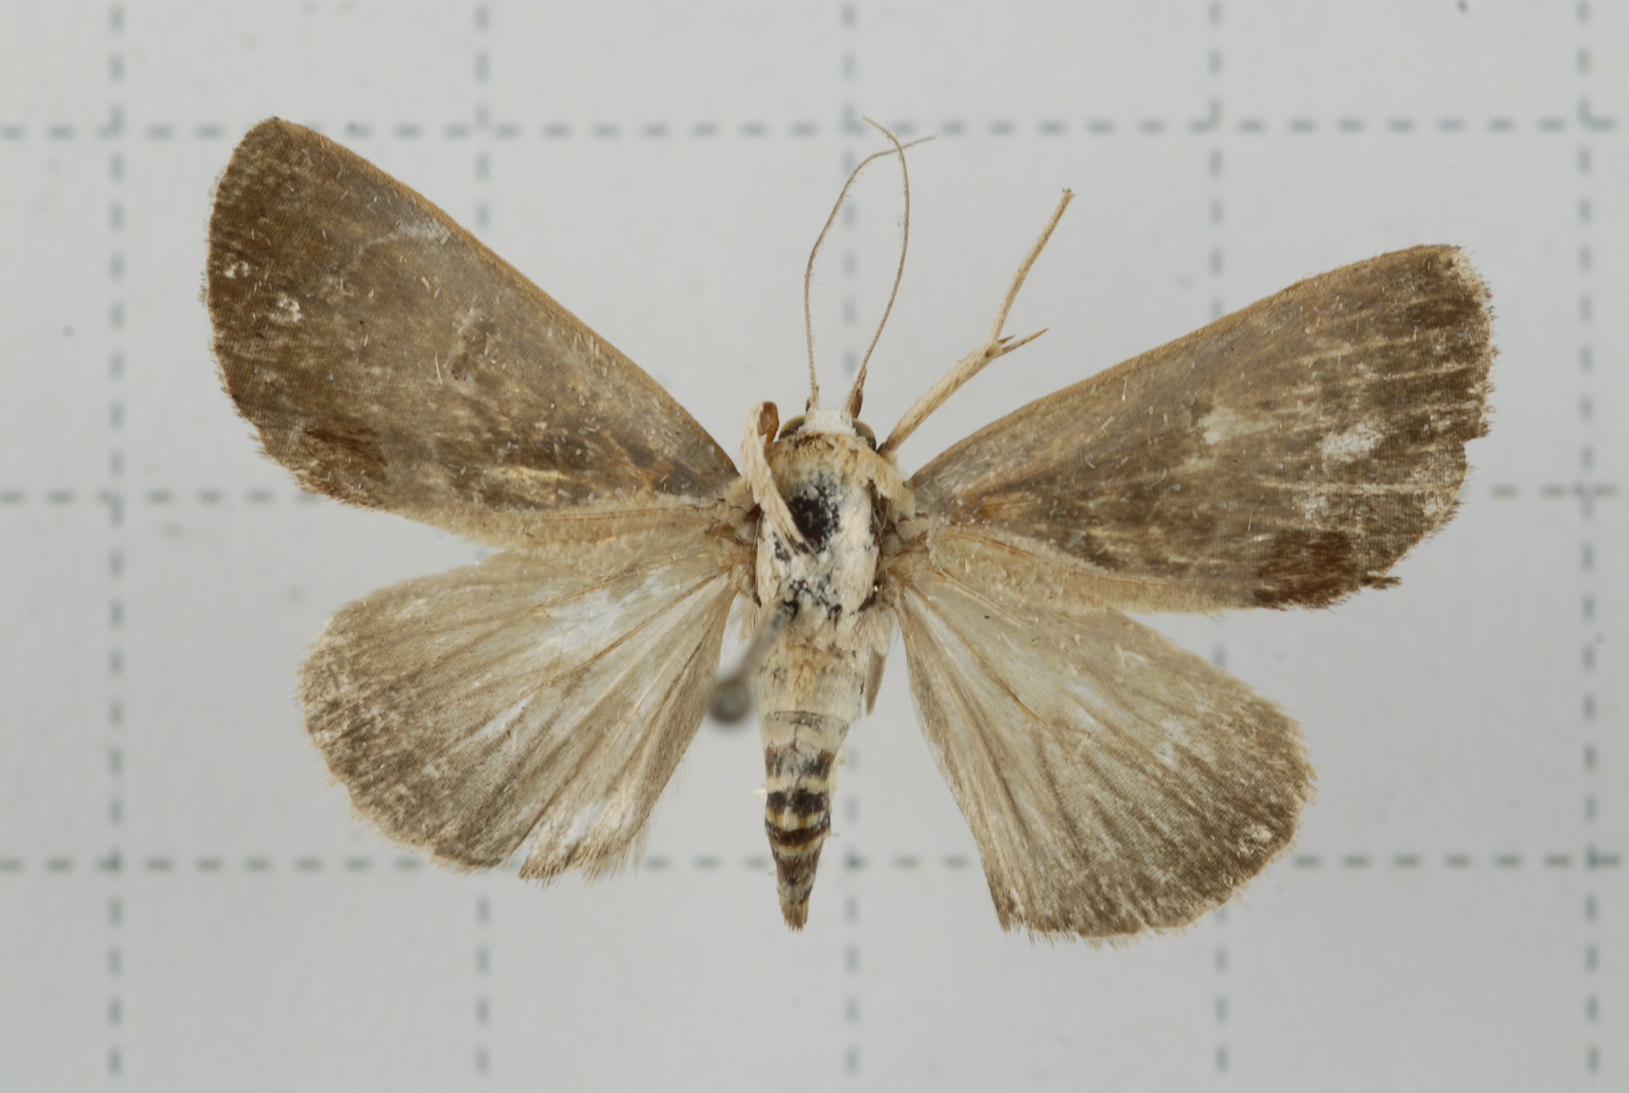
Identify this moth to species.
Westermannia elliptica elliptica
